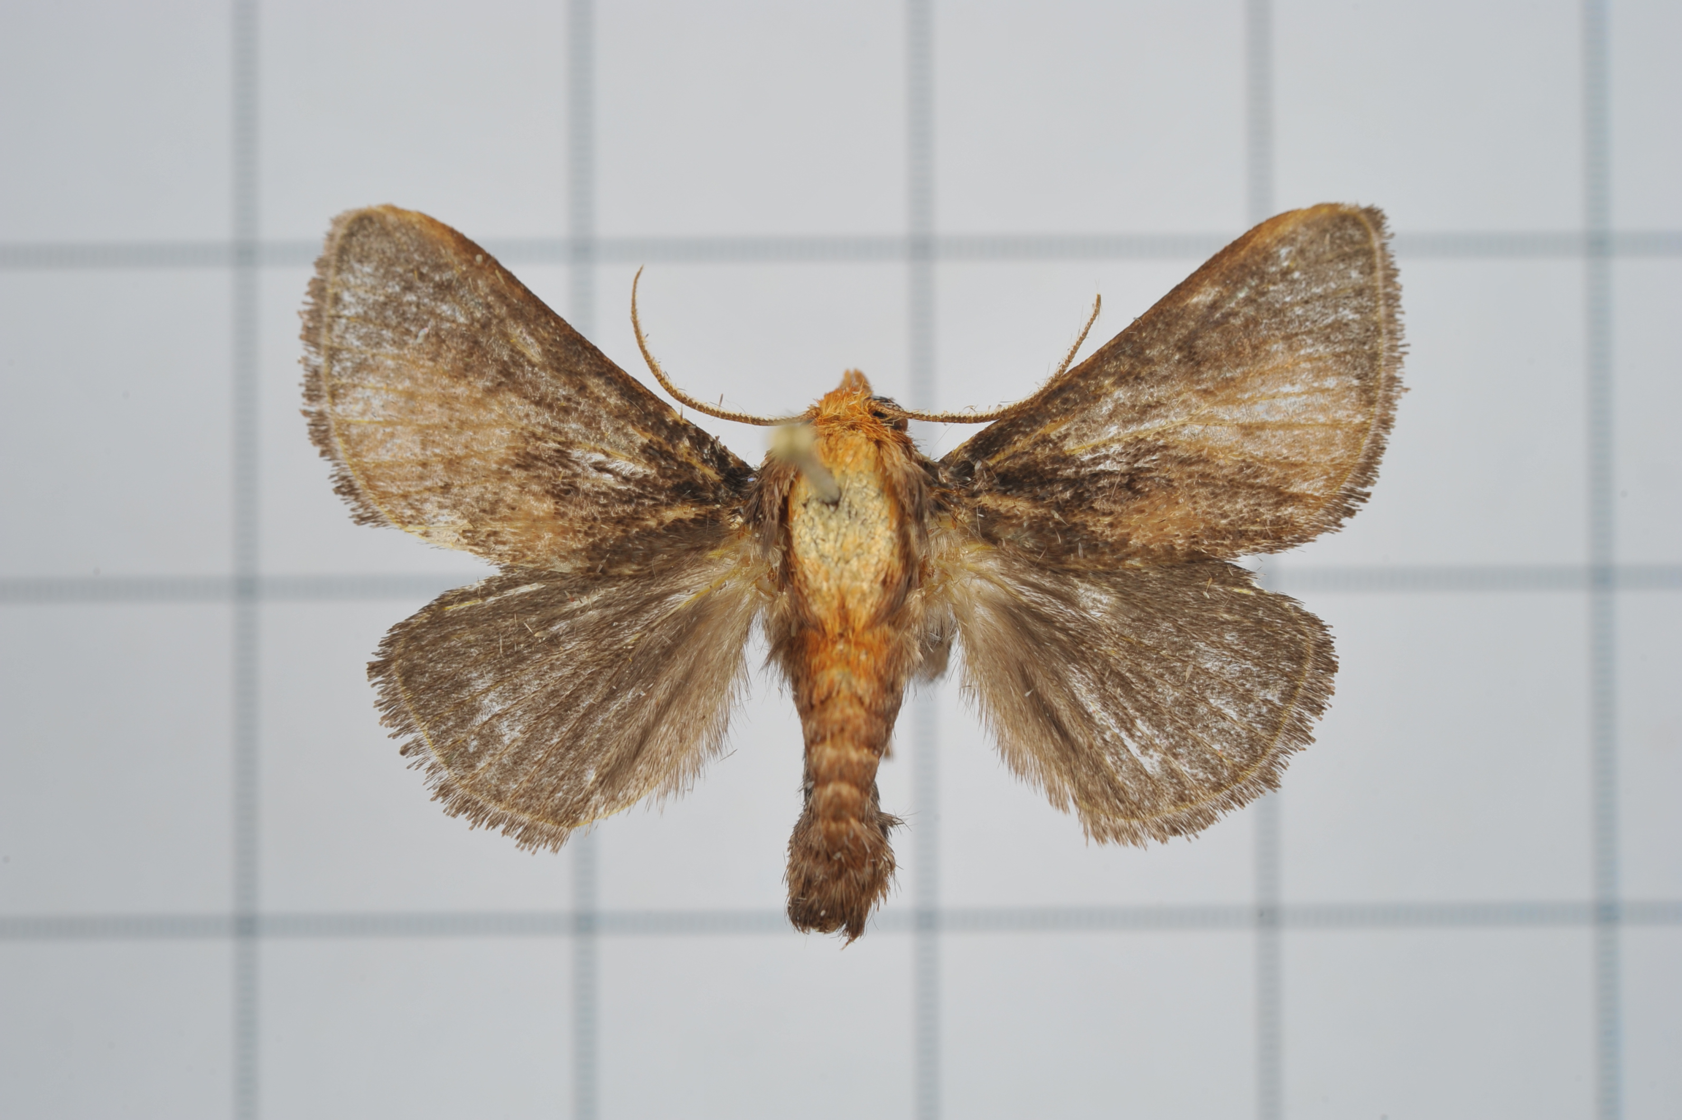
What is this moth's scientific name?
Iraga rugosa
